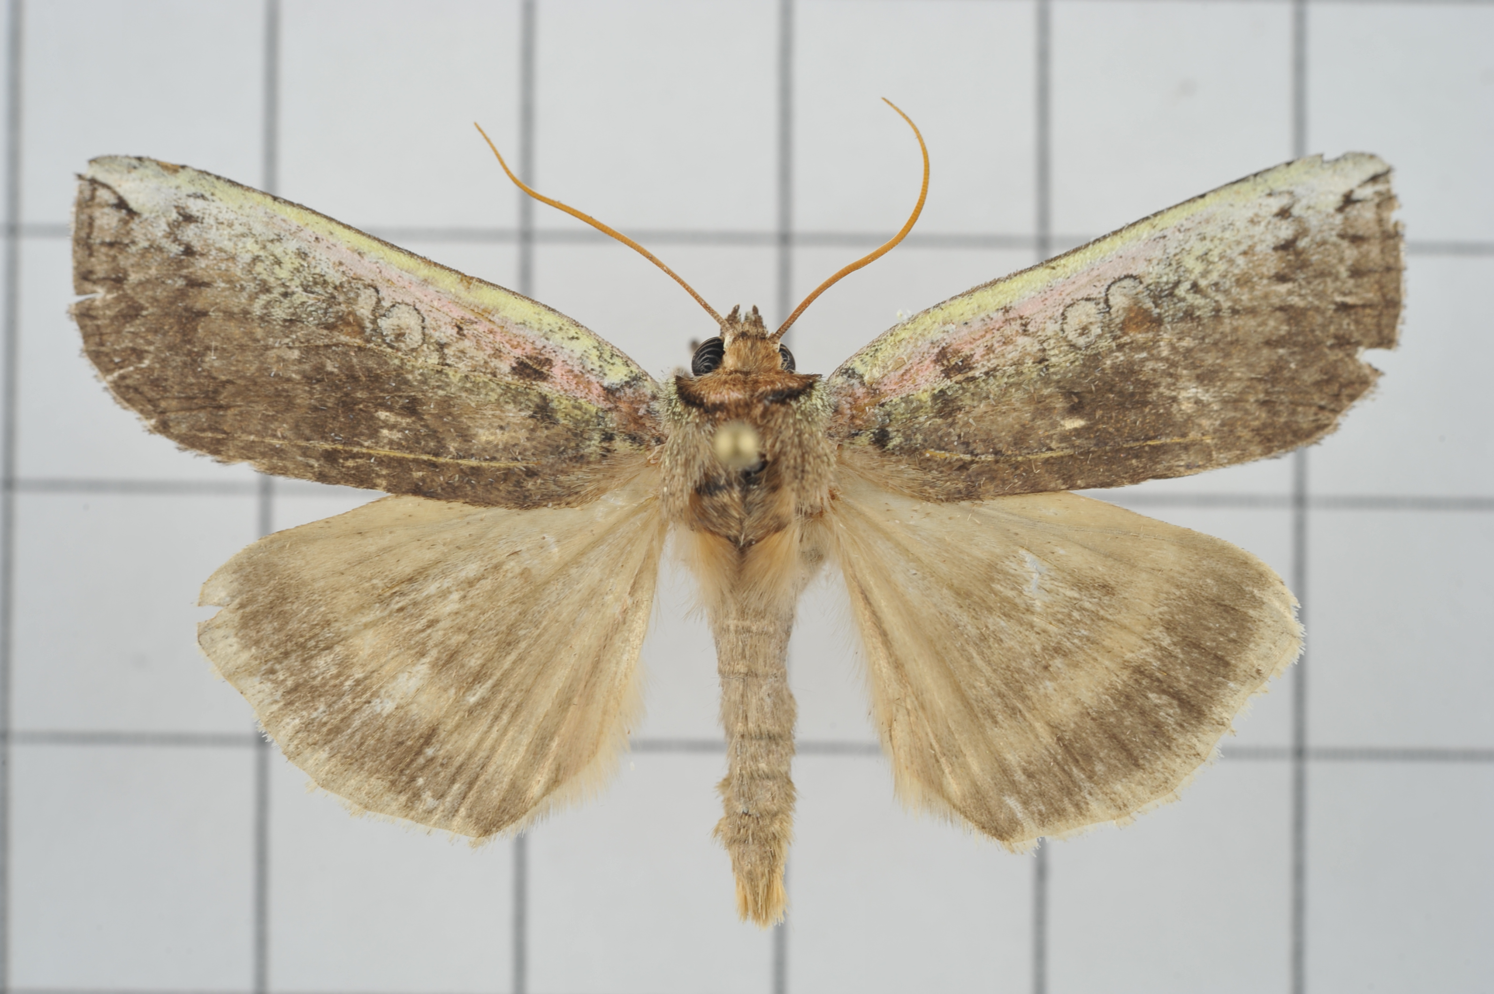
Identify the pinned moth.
Tethea oberthueri taiwana
